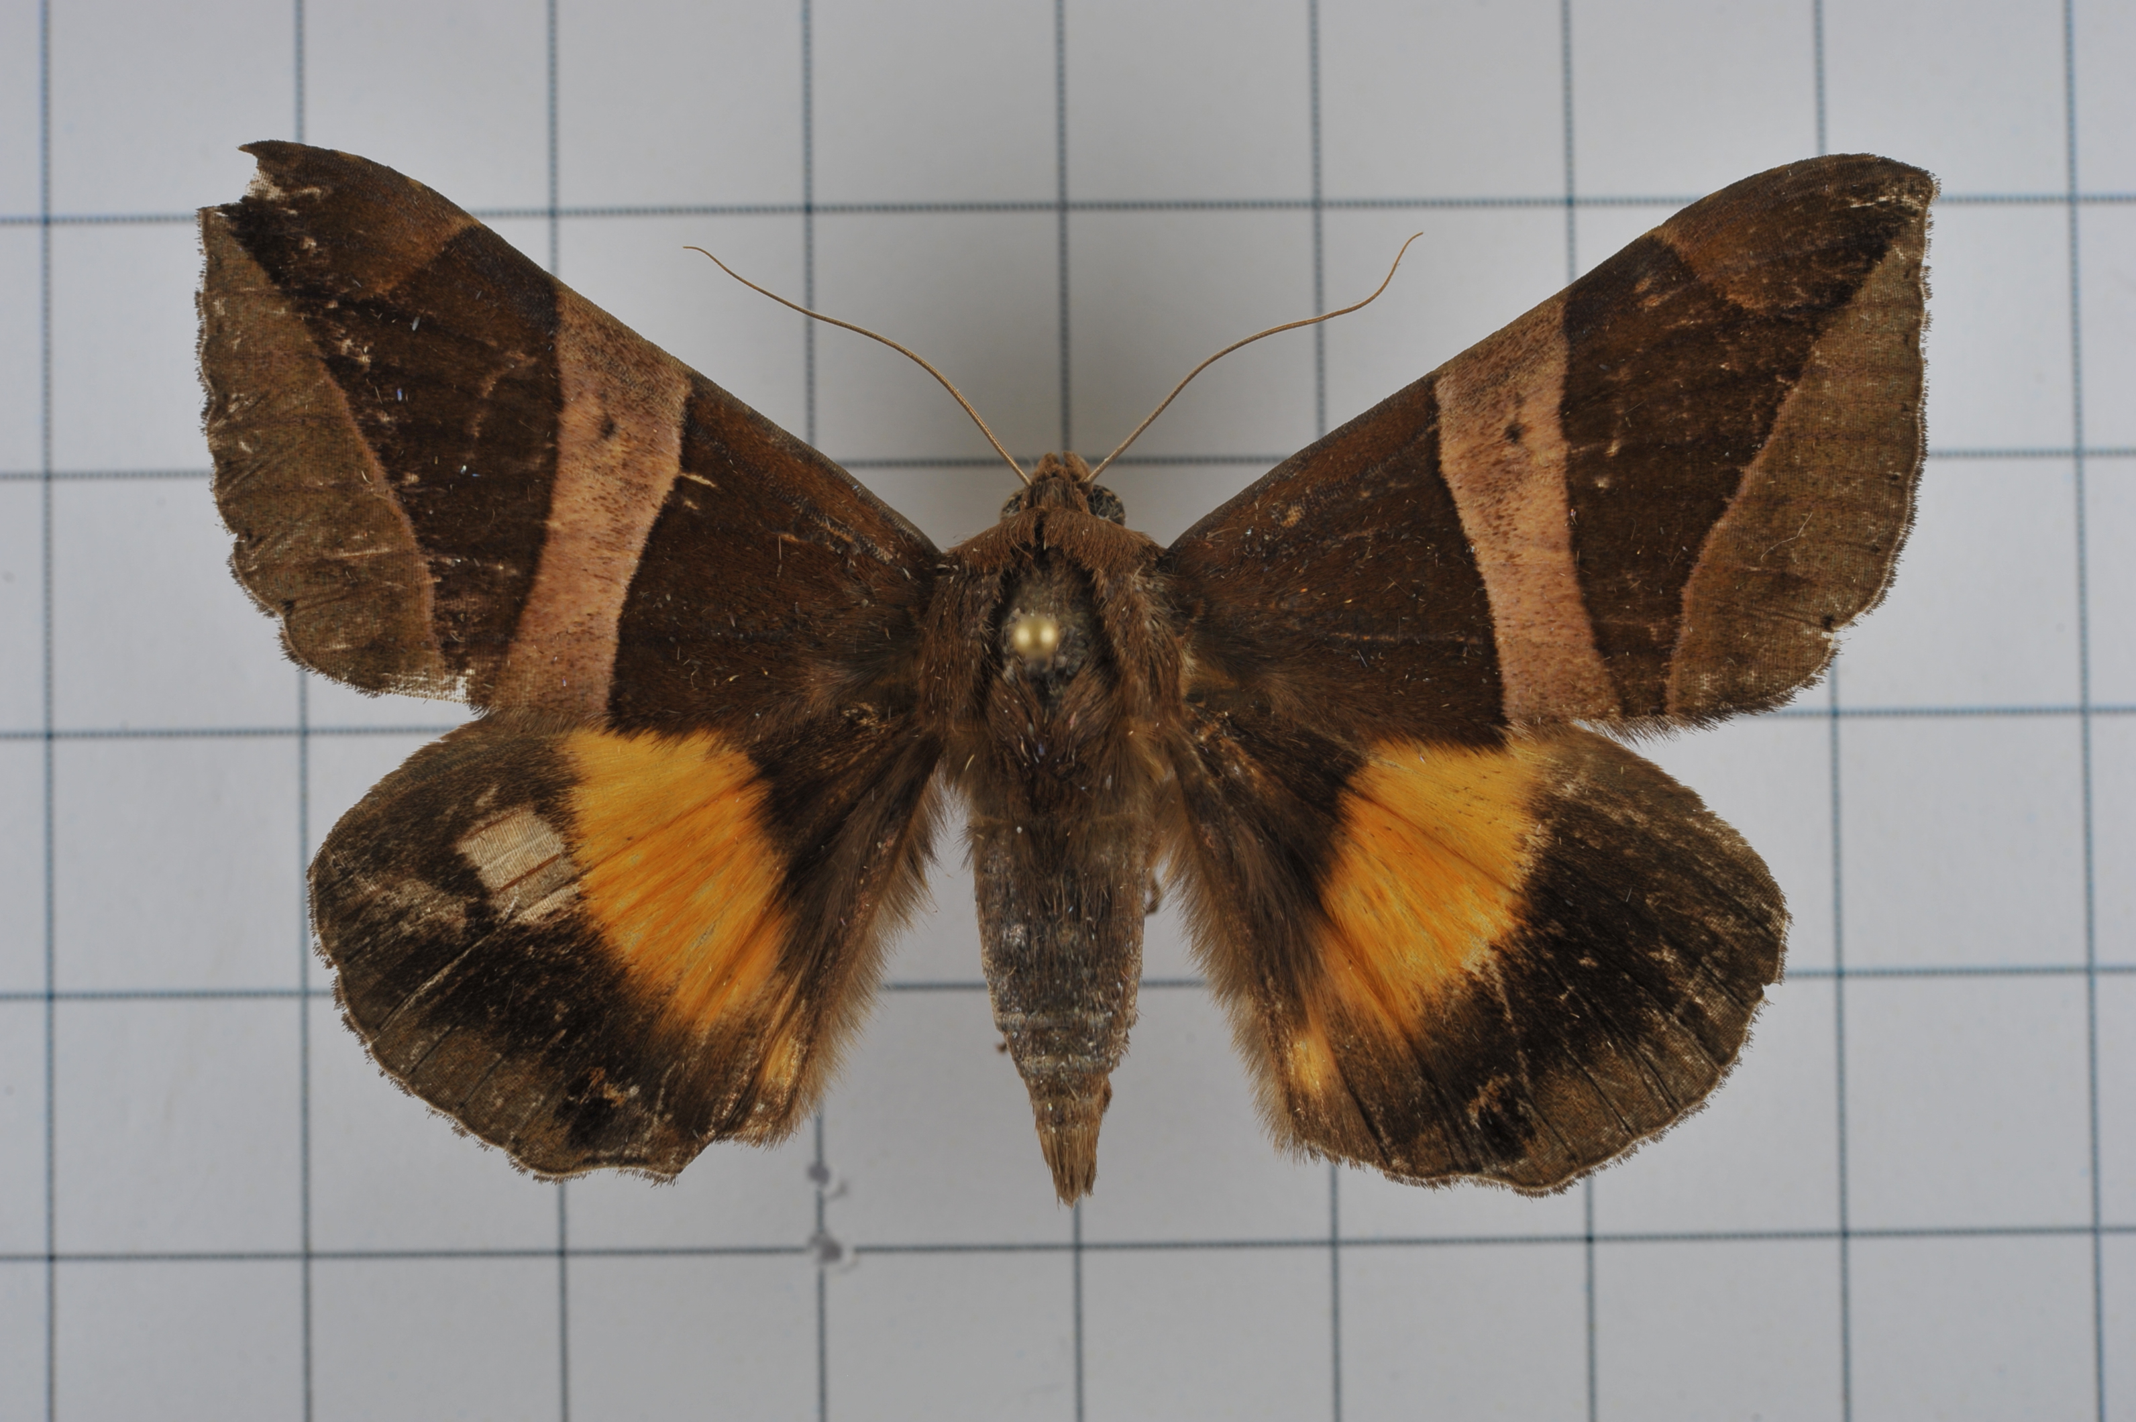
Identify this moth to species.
Bastilla fulvotaenia
